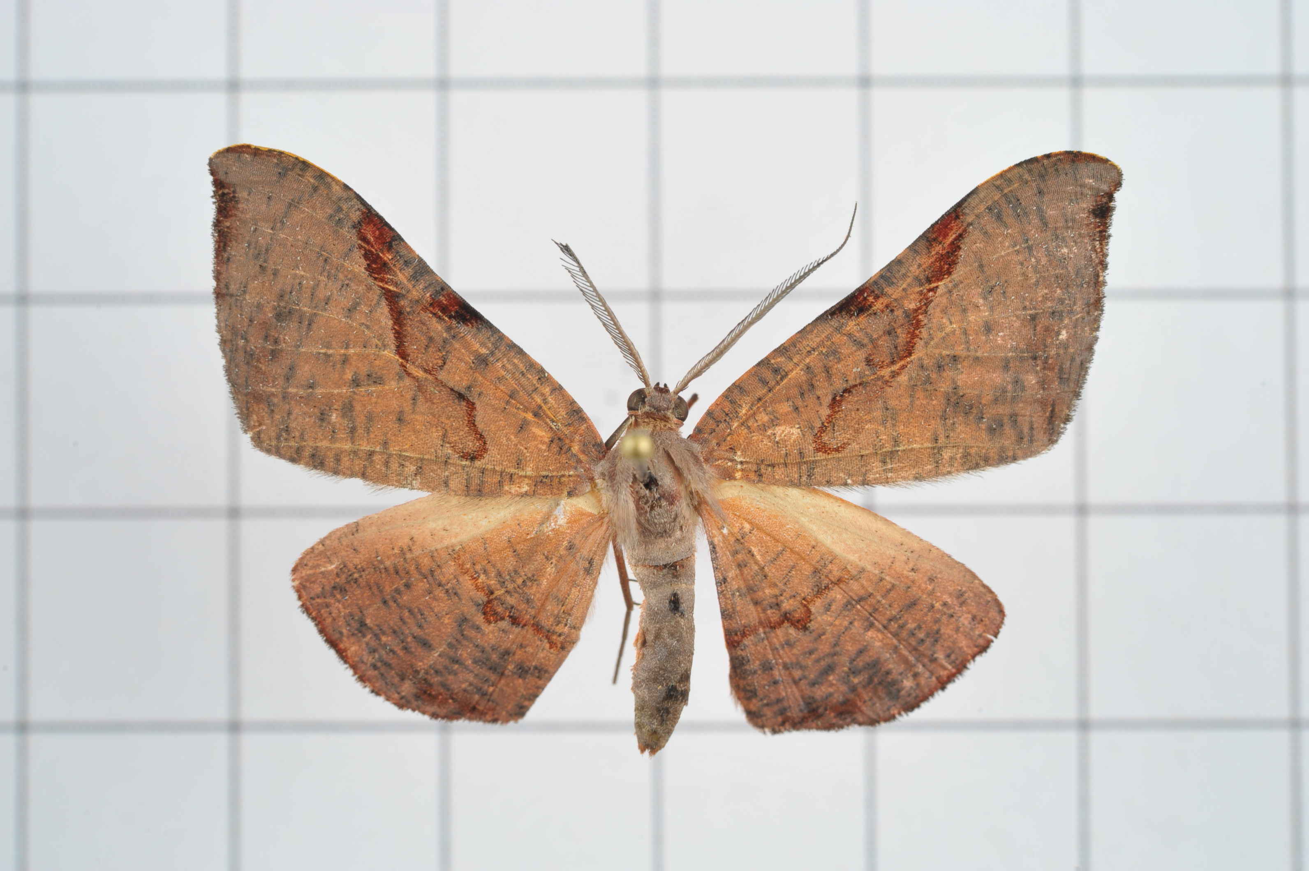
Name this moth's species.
Hypochrosis baenzigeri
